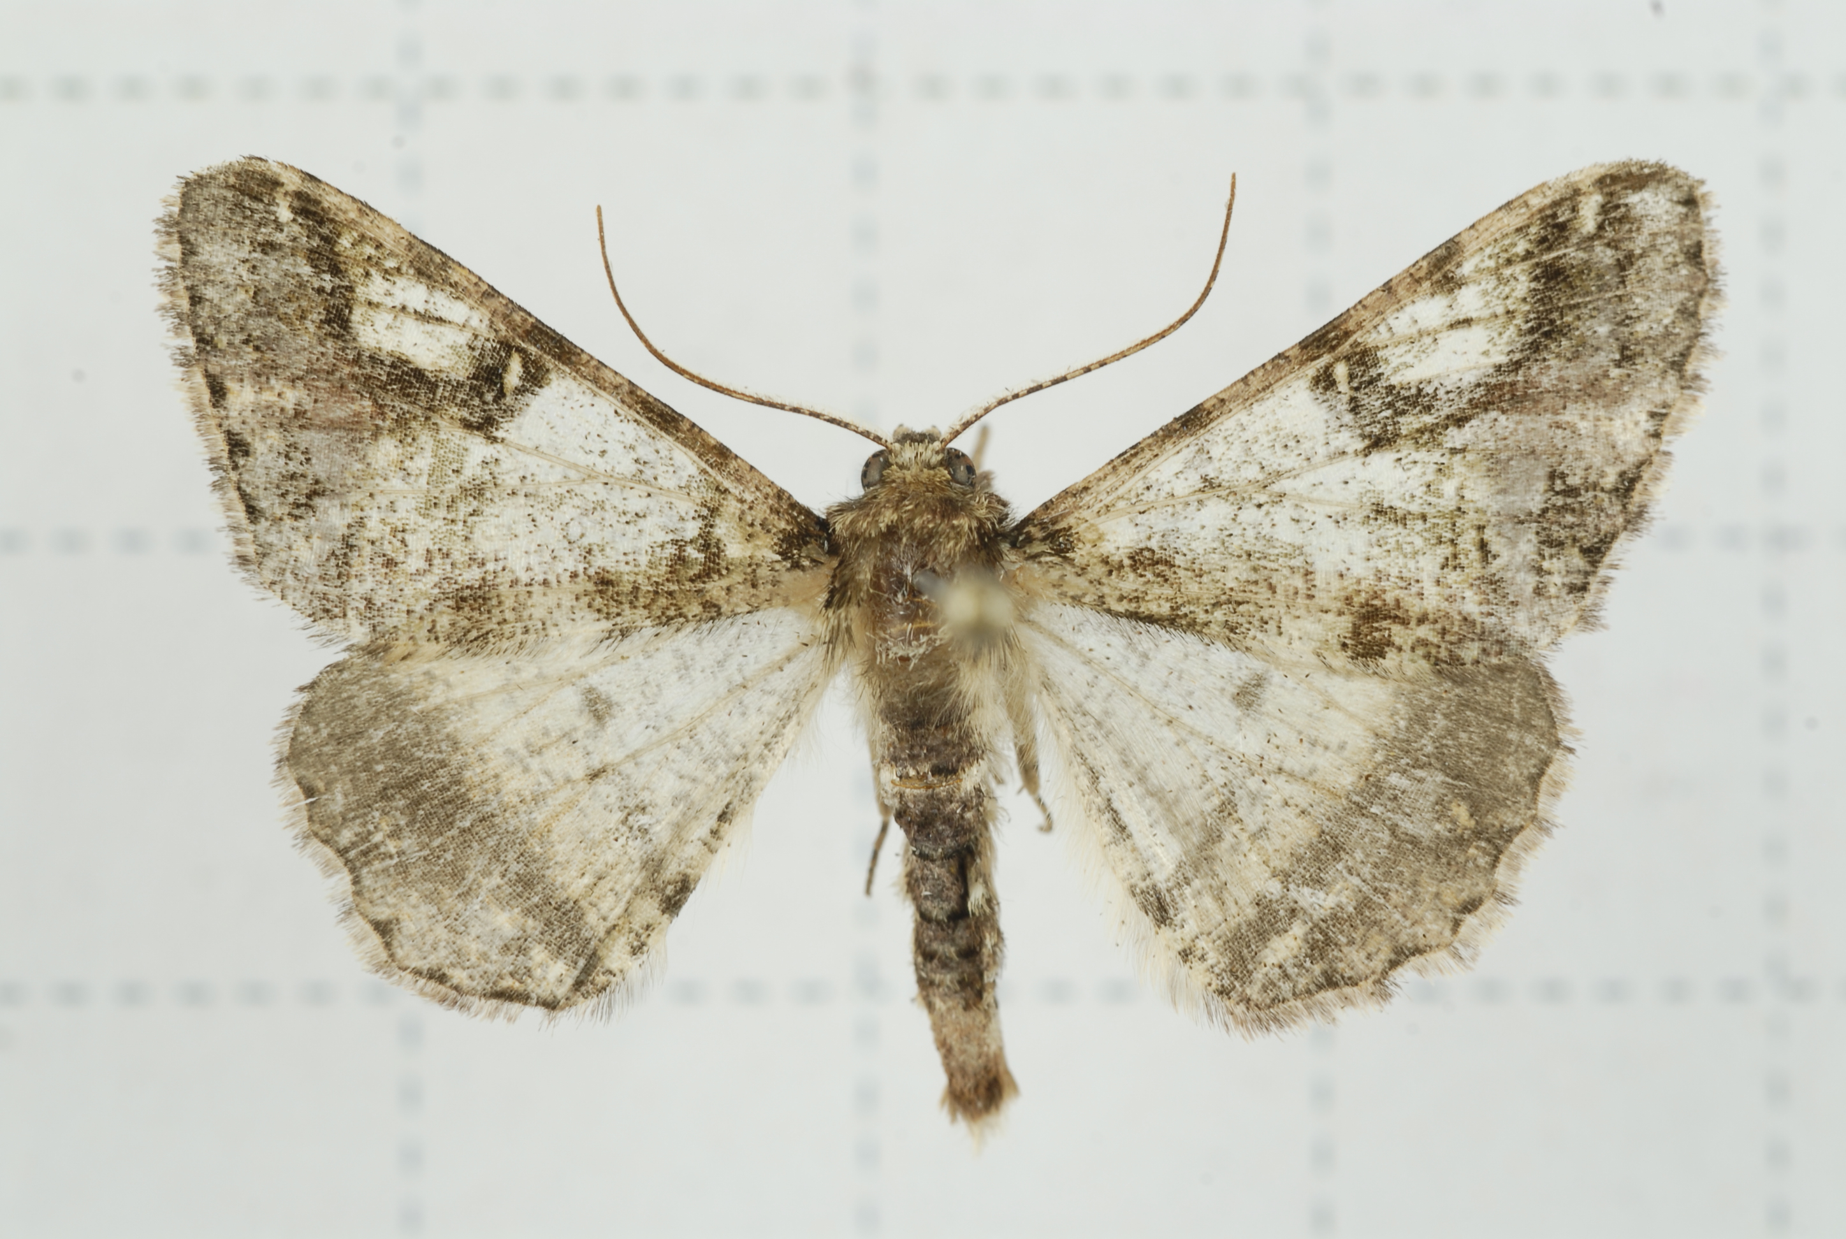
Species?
Gasterocome pannosaria orta
